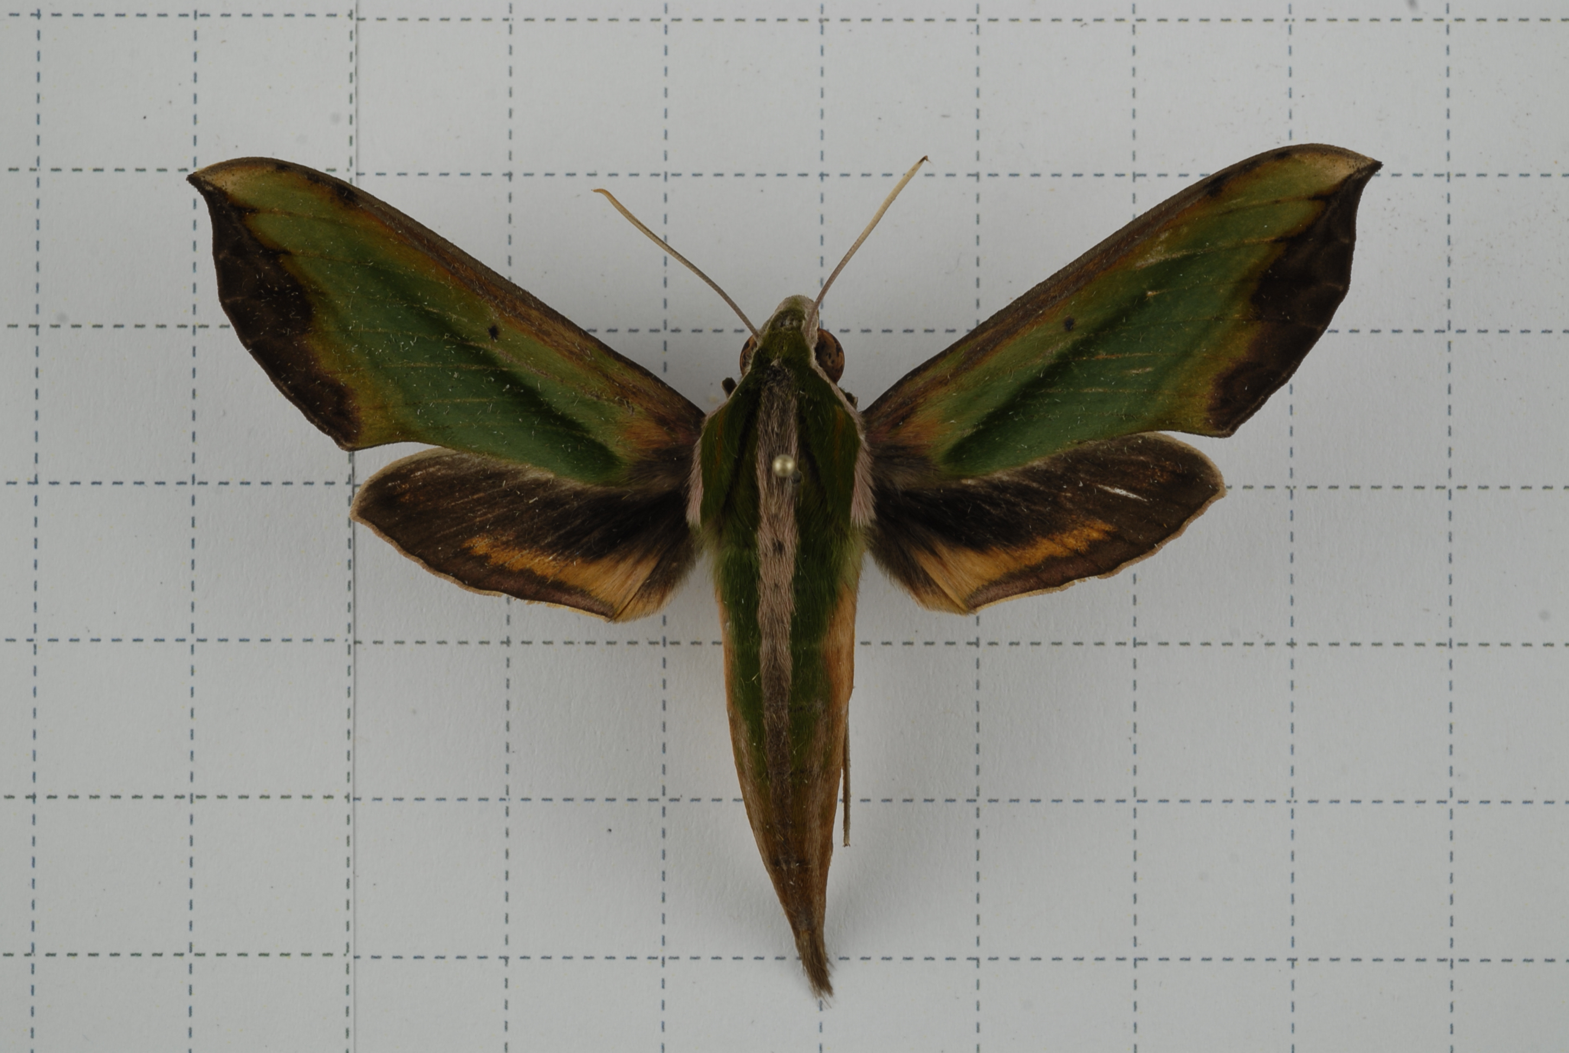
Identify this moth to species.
Pergesa acteus
